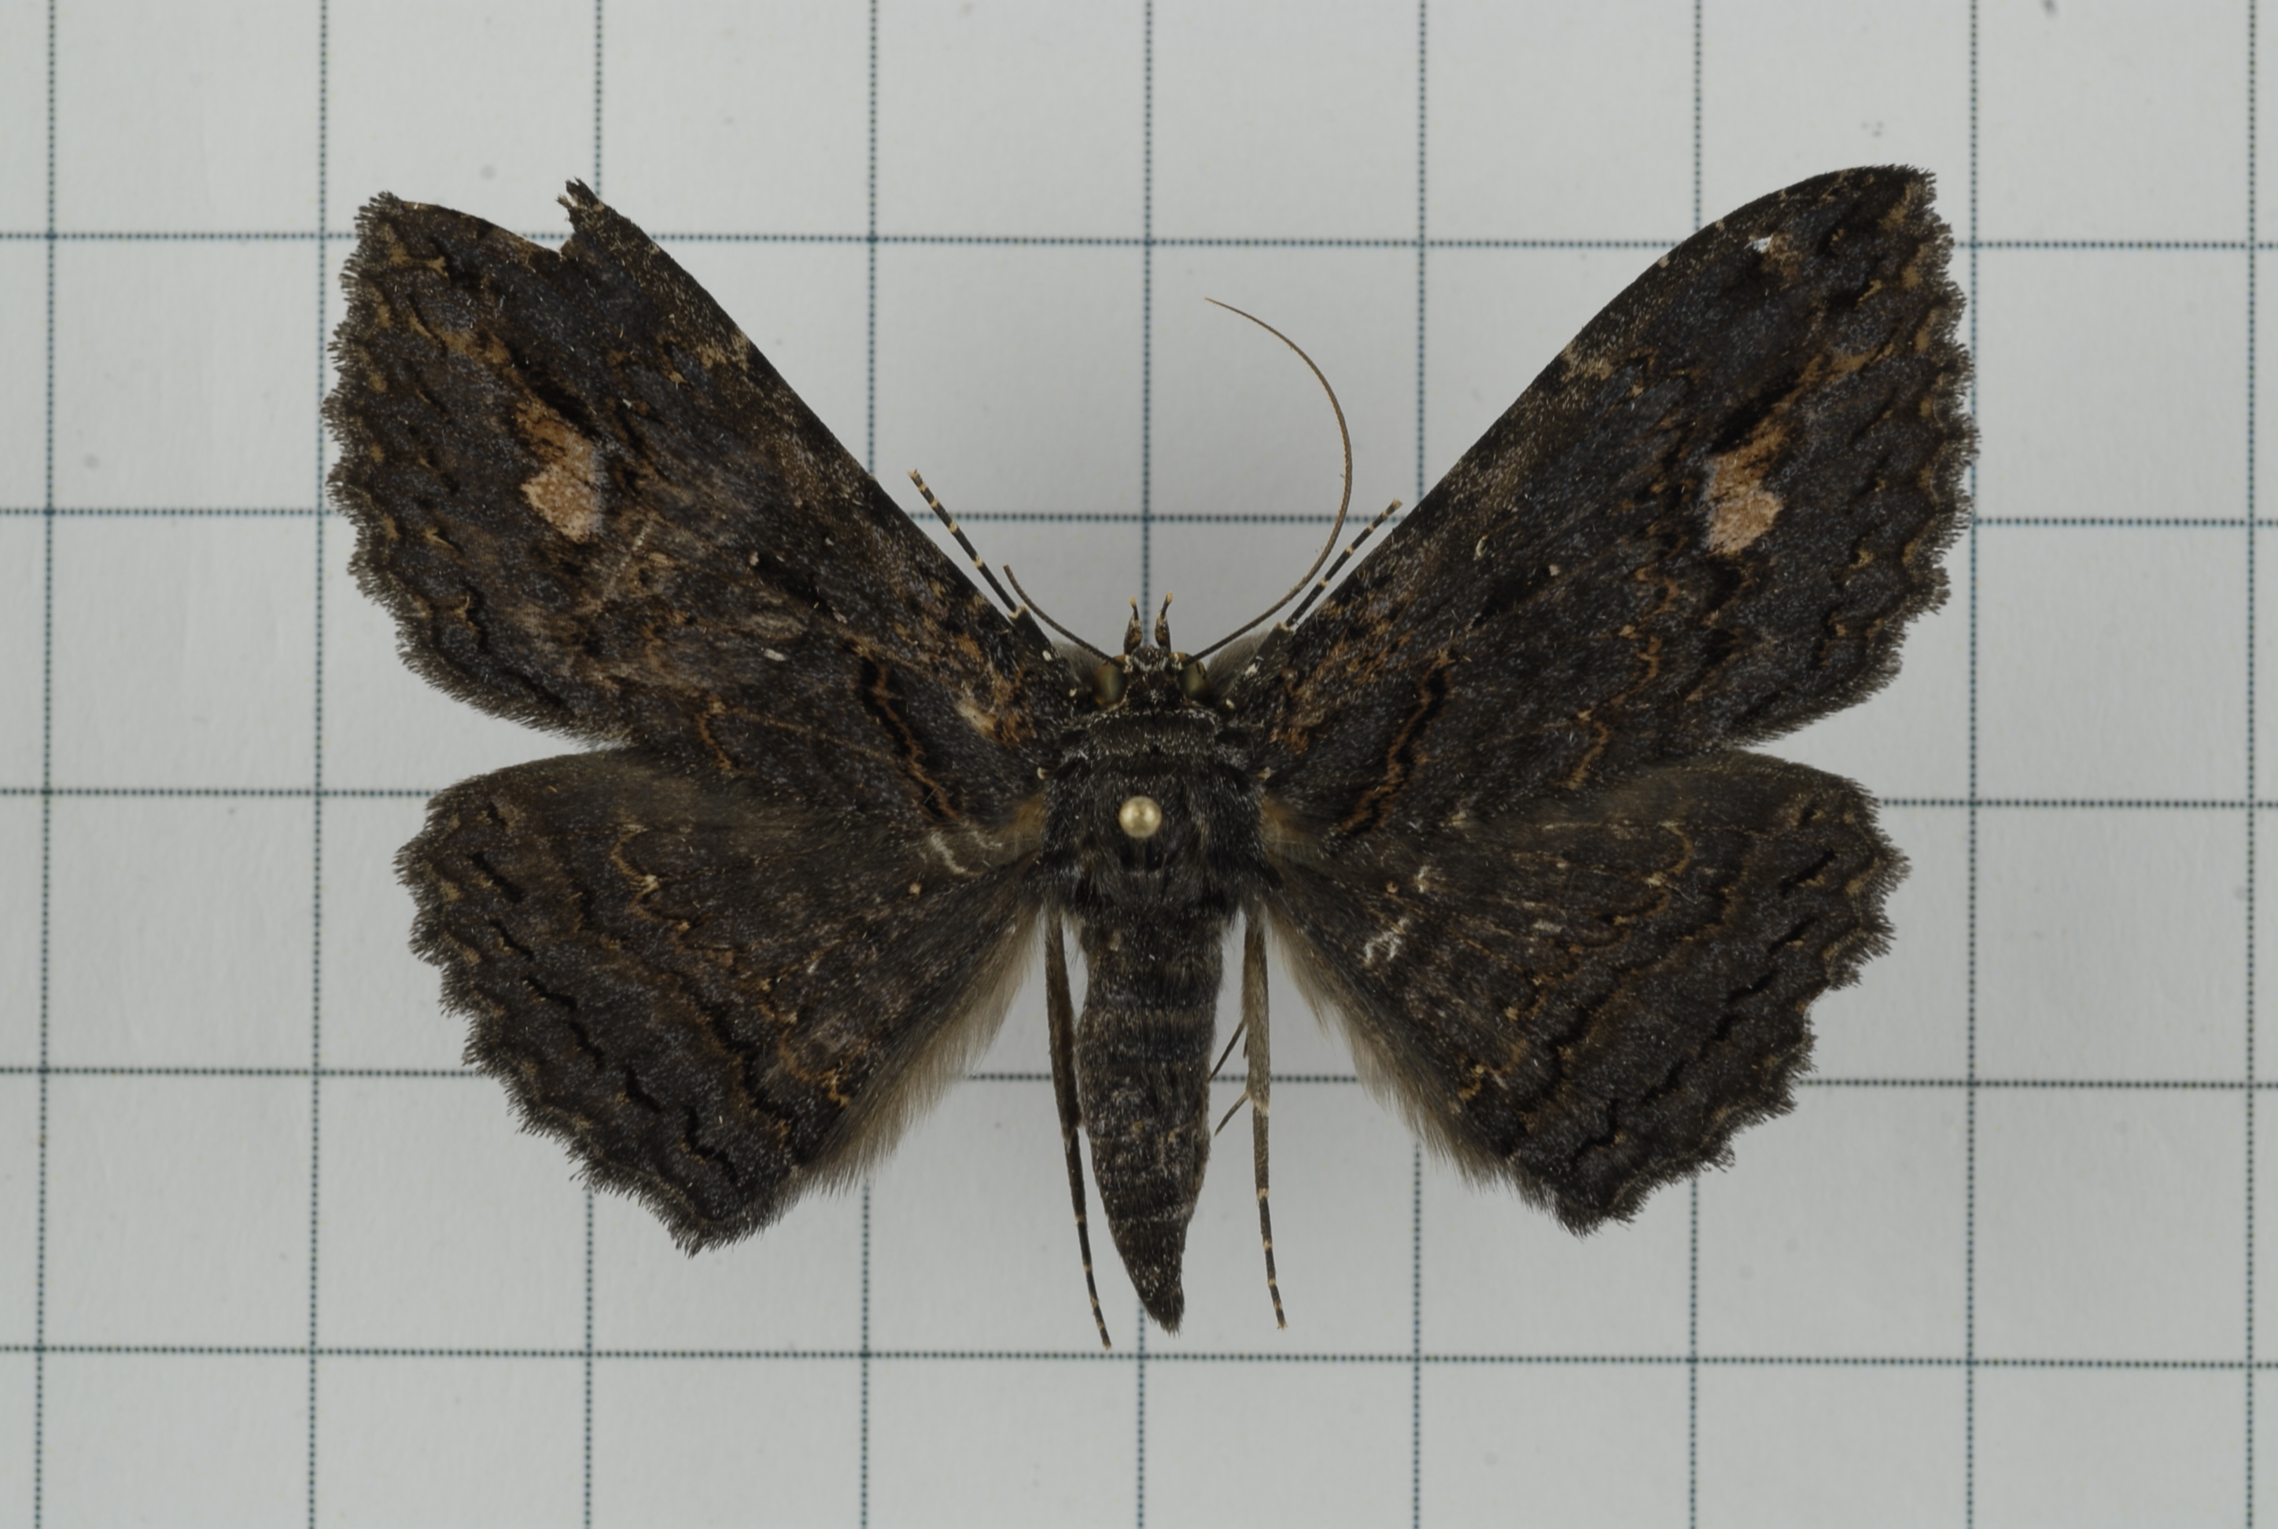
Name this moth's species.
Anisoneura salebrosa
